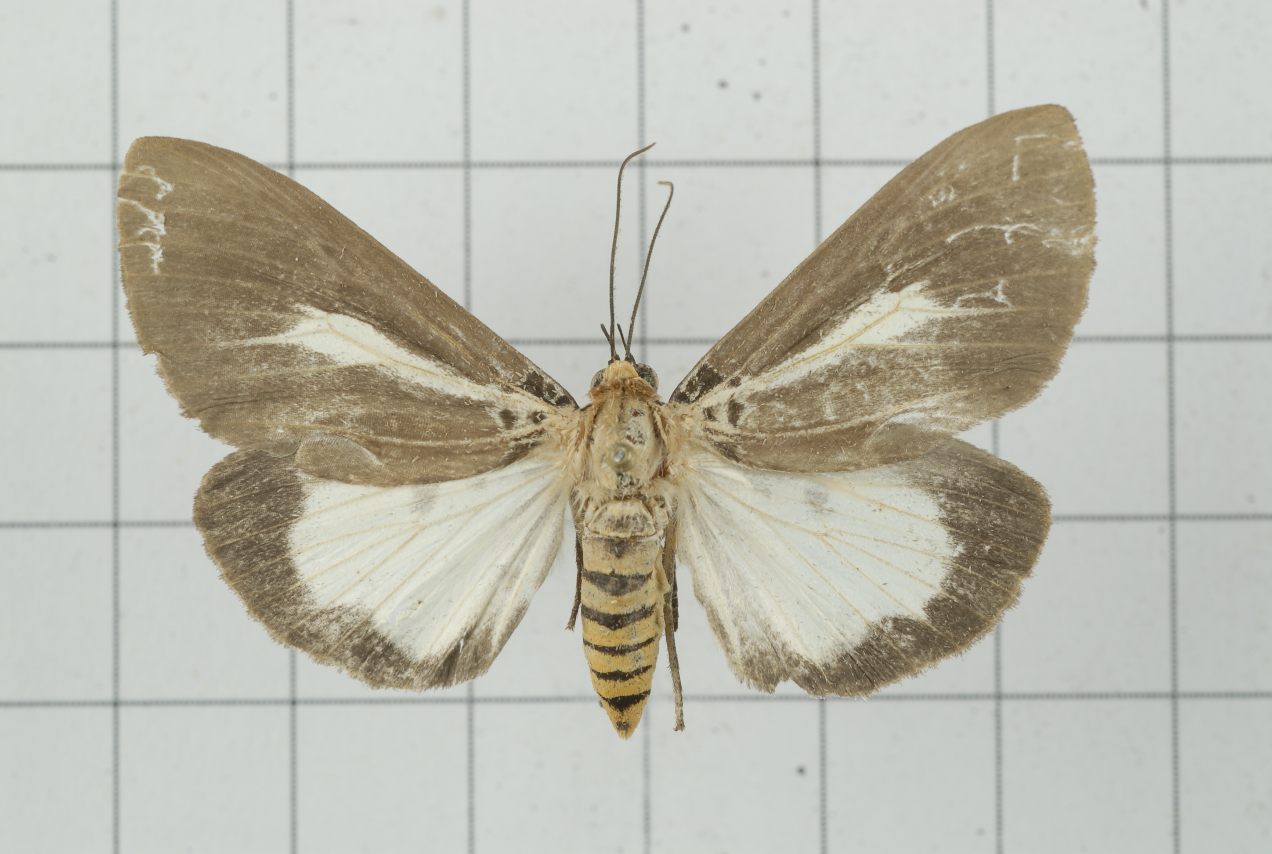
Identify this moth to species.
Asota heliconia zebrina
